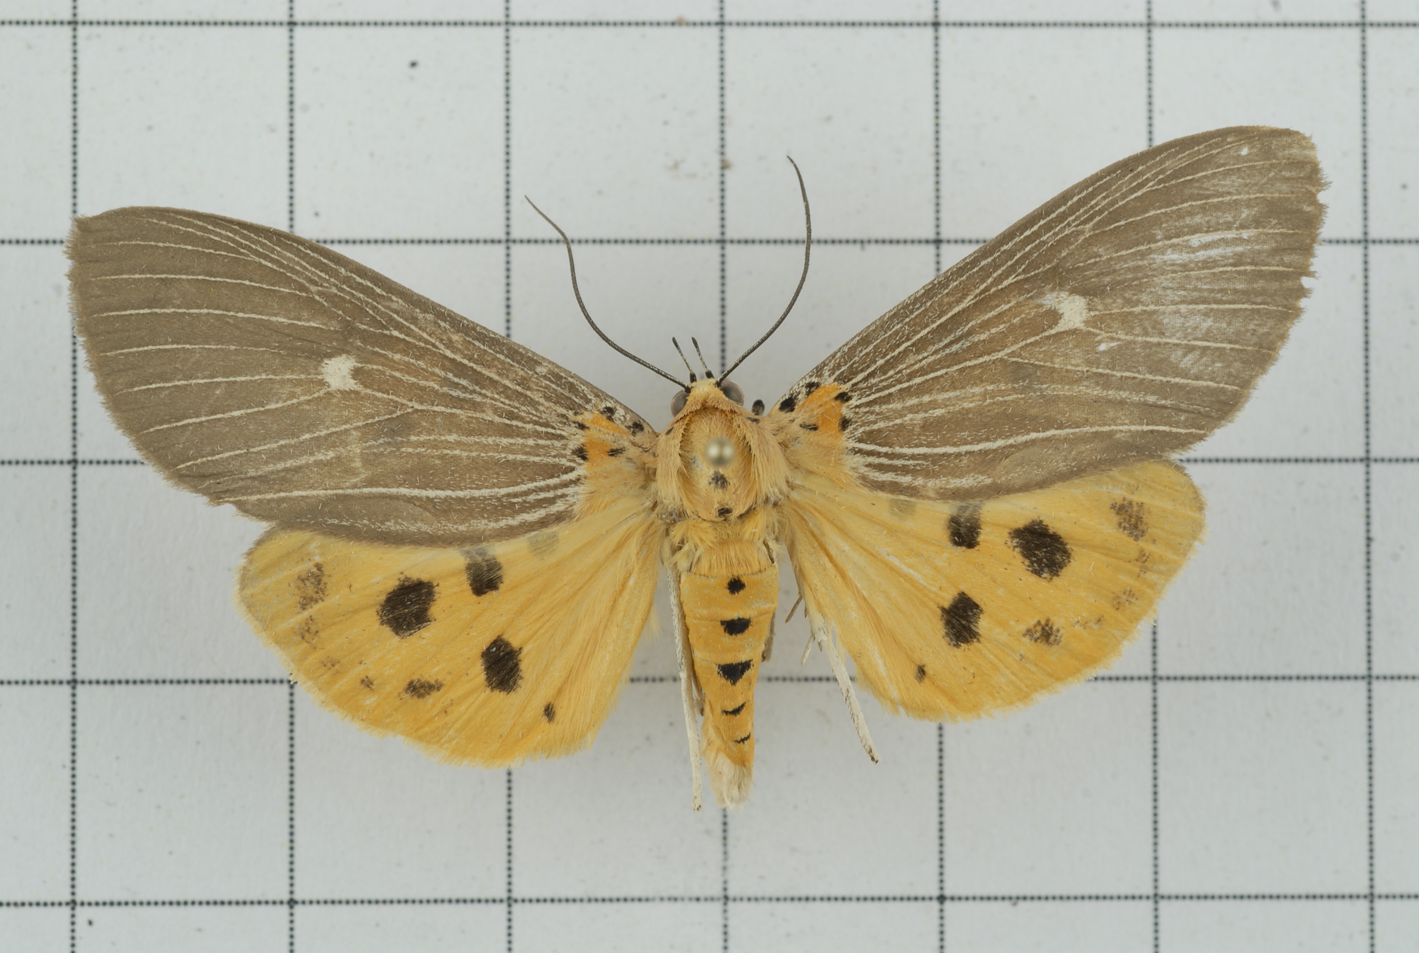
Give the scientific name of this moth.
Asota caricae
